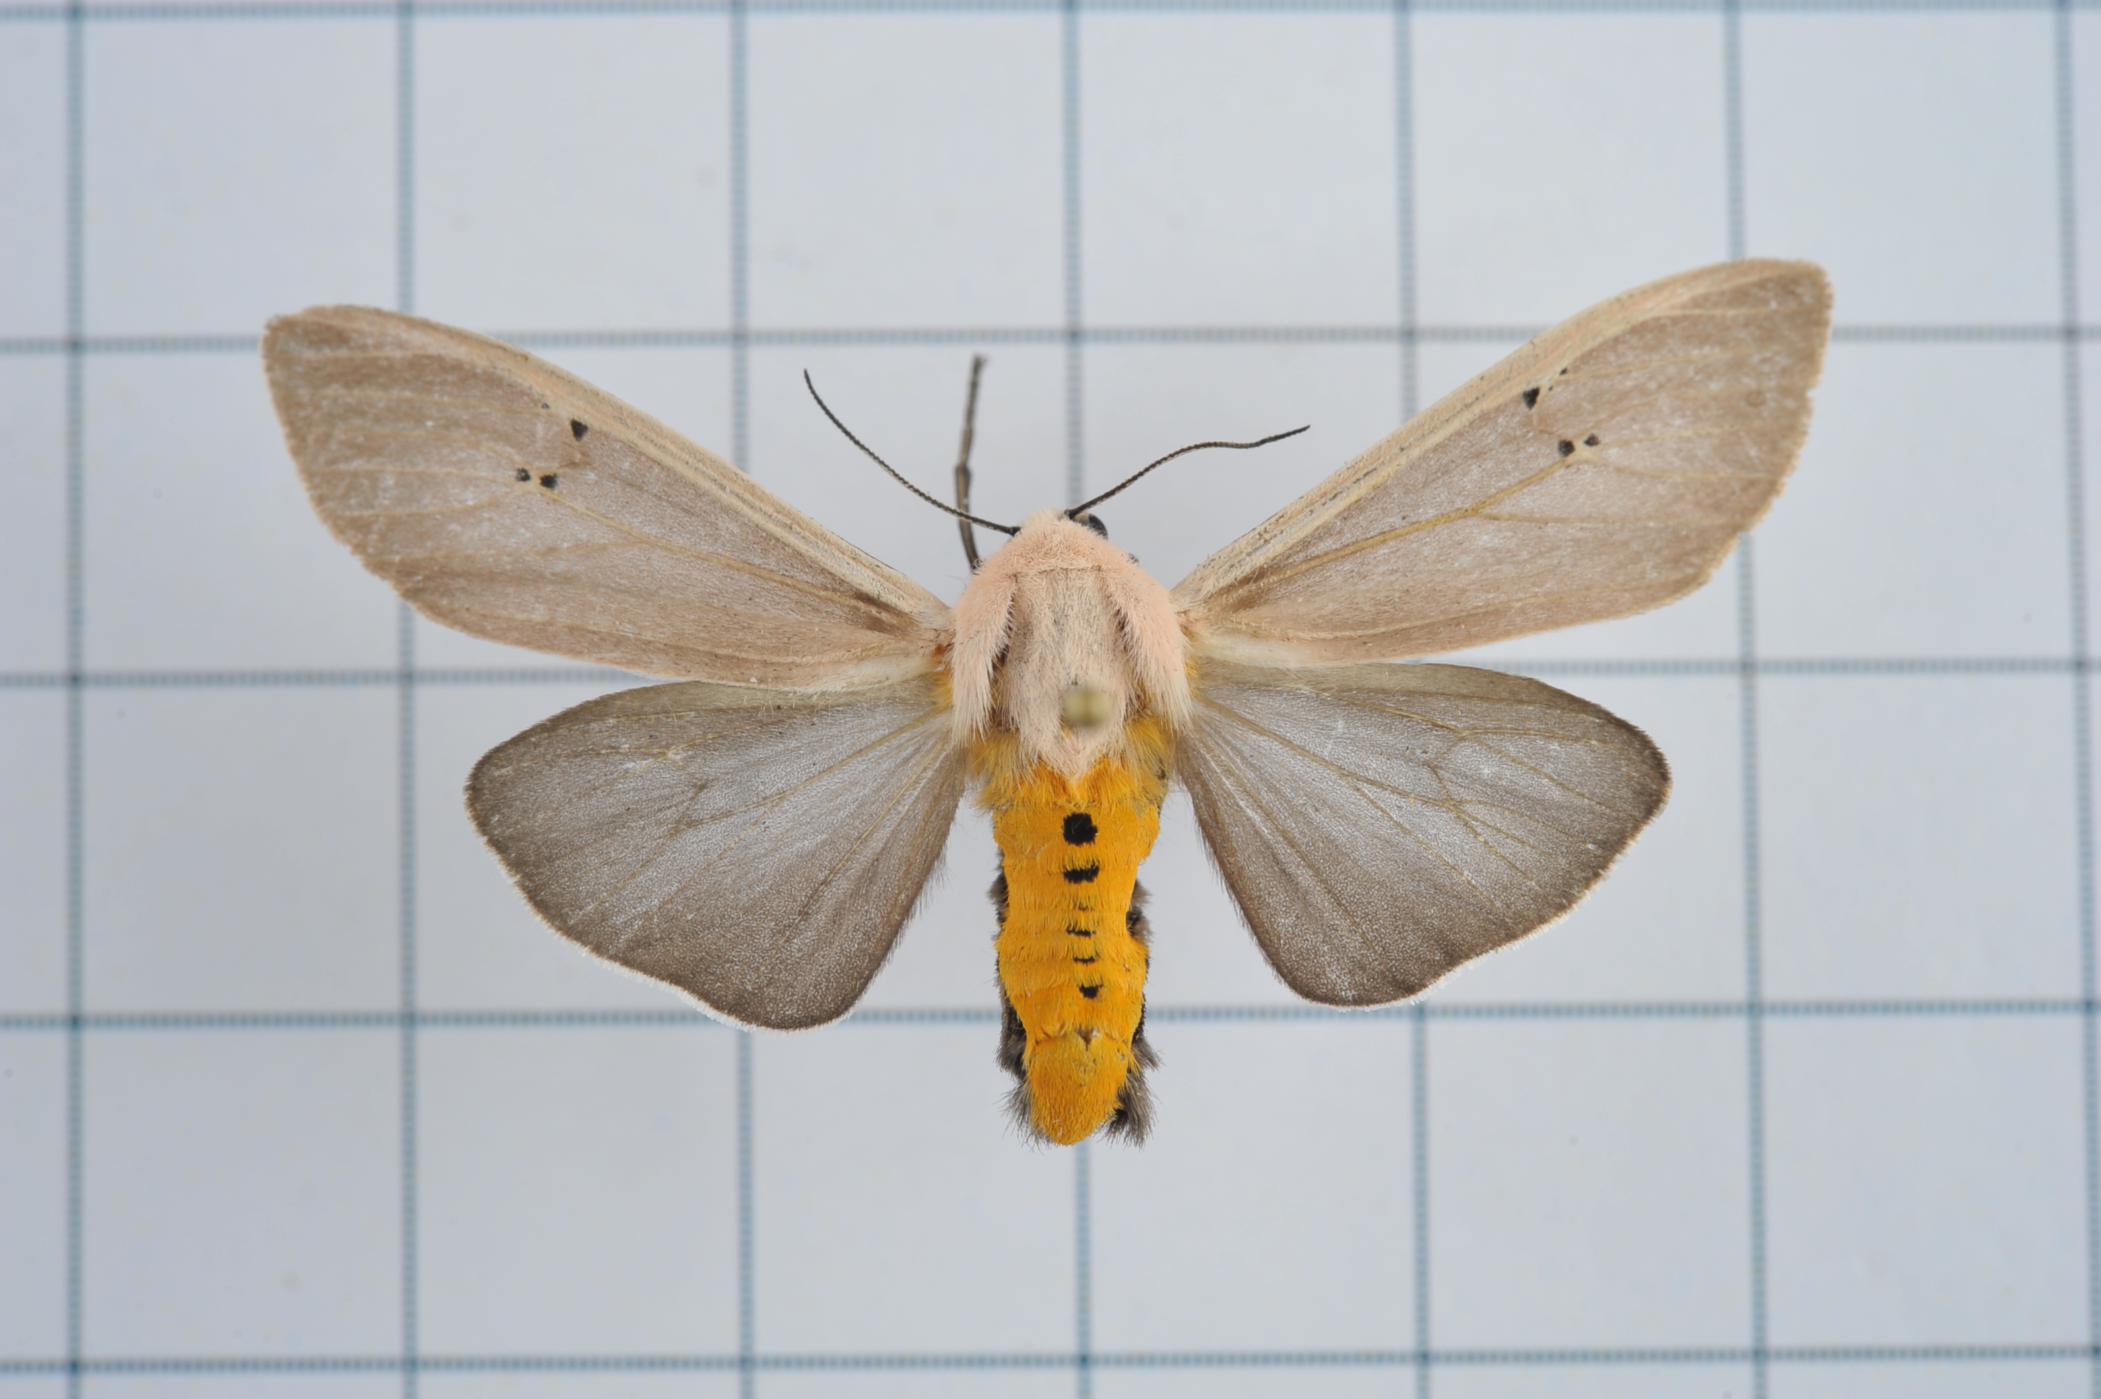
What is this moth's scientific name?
Creatonotos transiens koni
